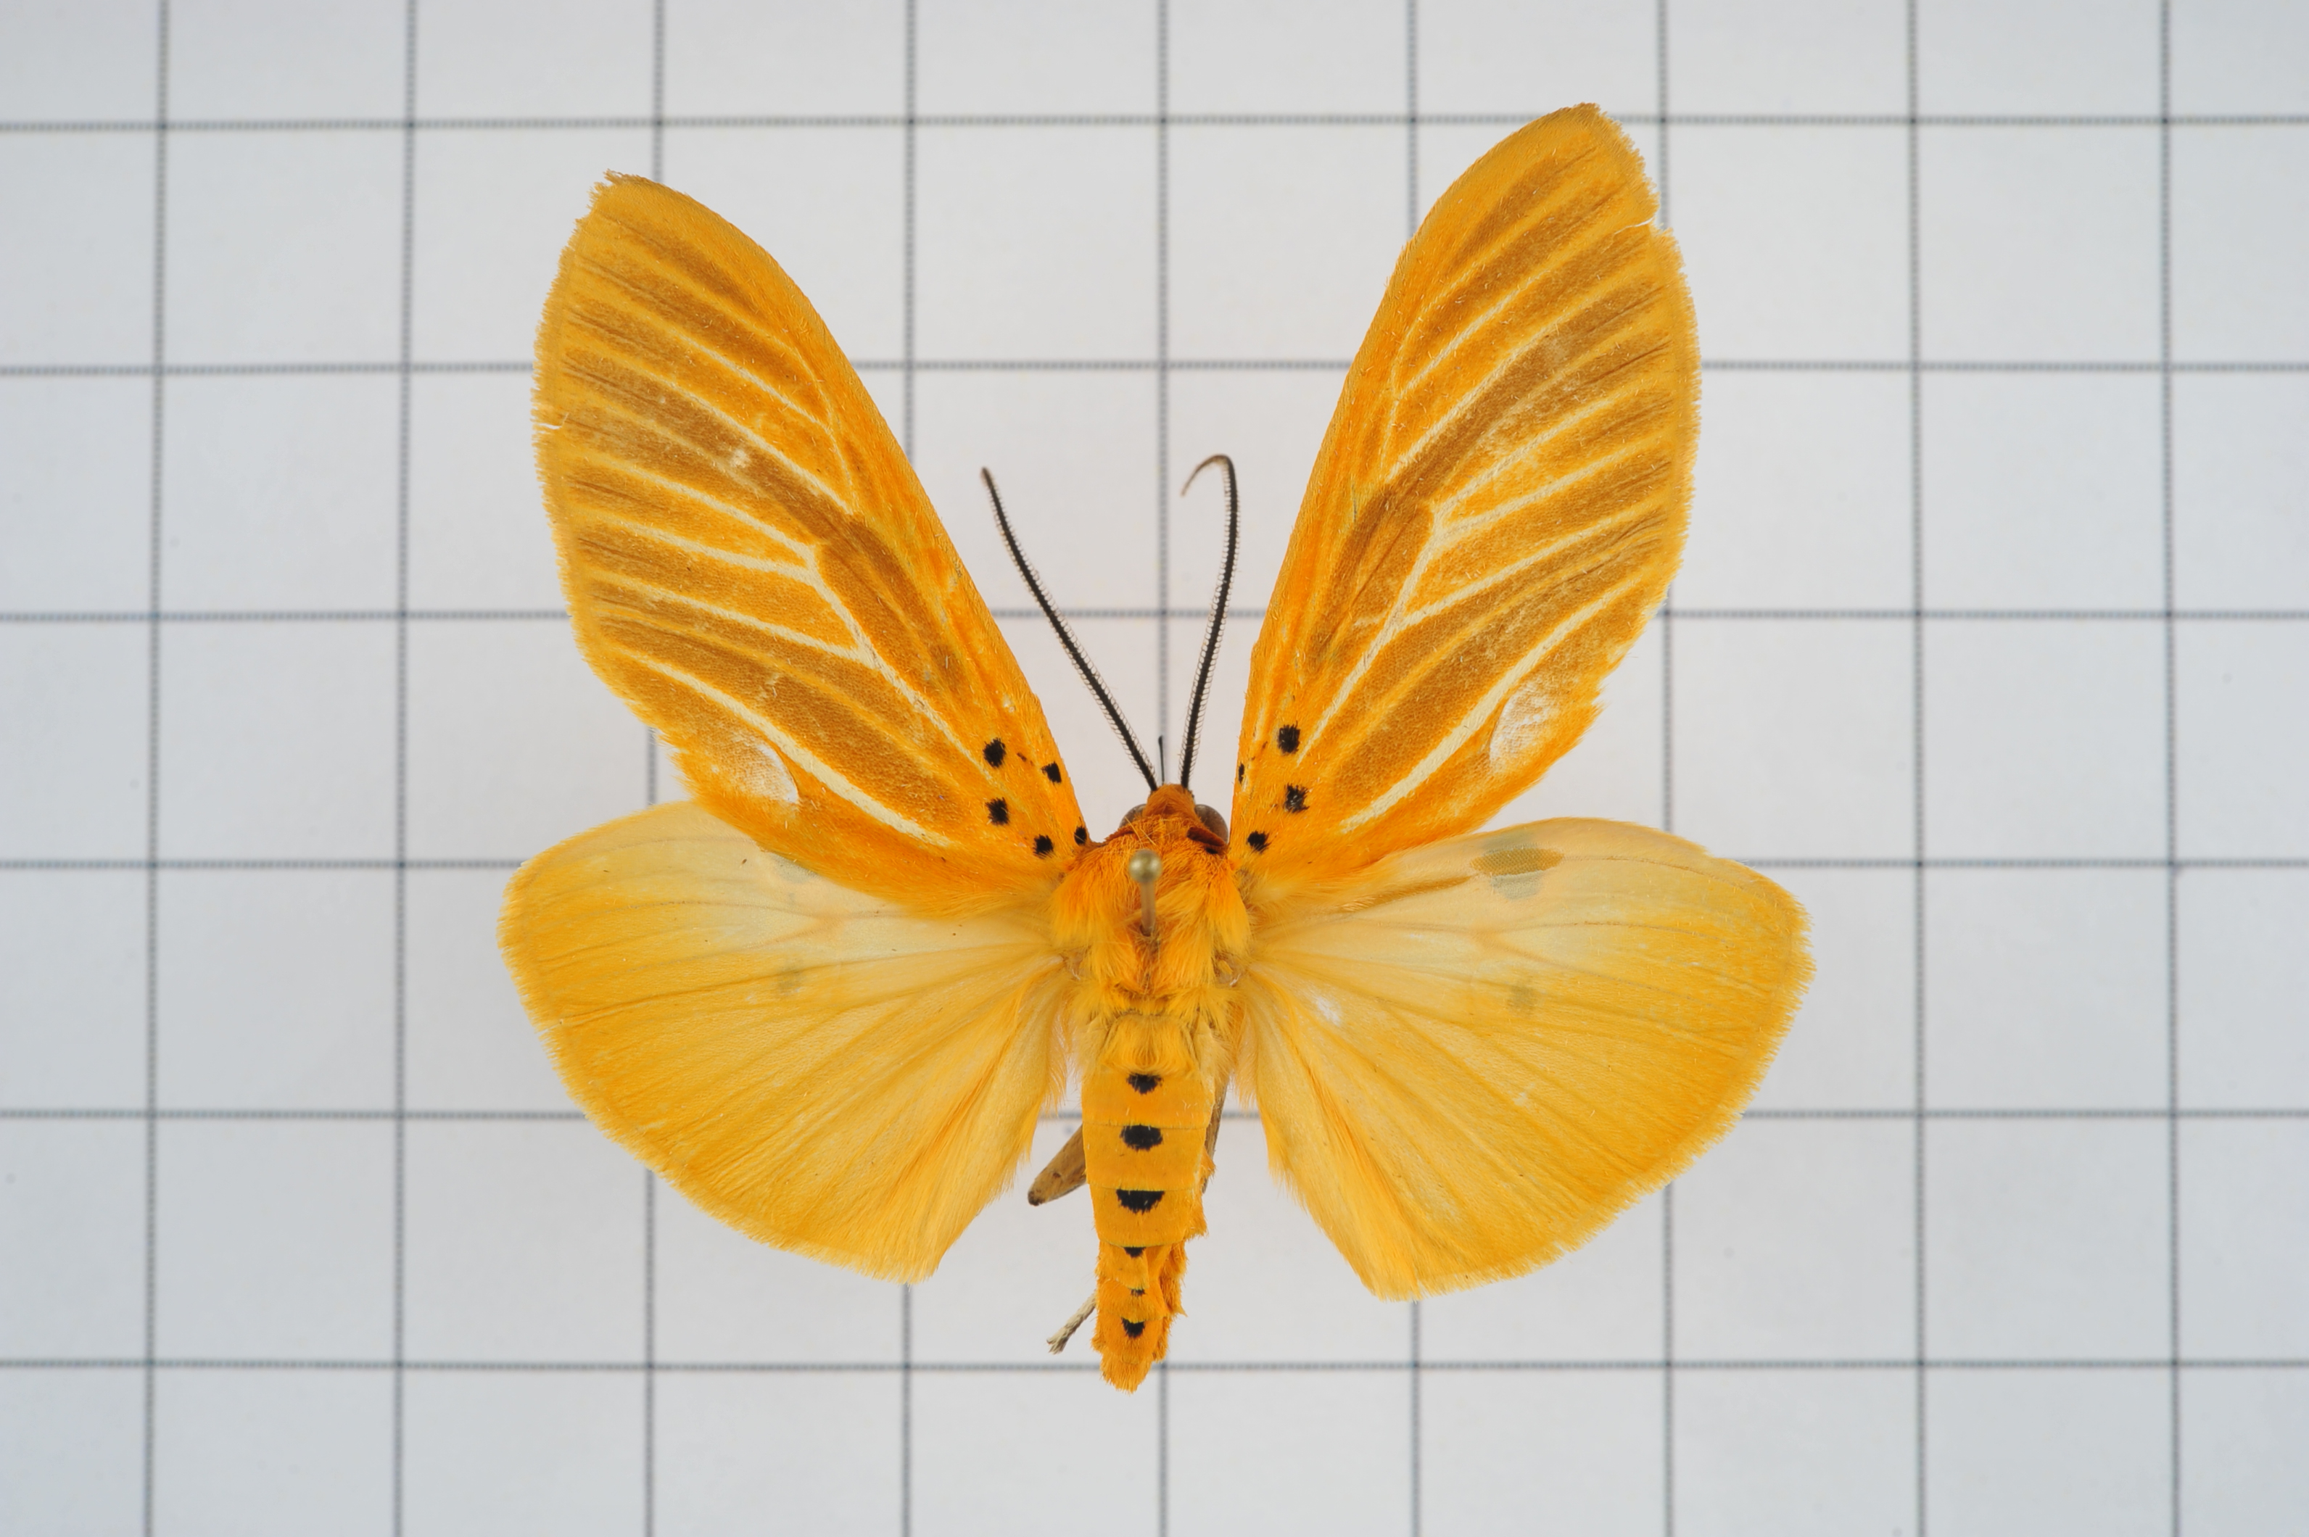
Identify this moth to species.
Asota egens confinis
